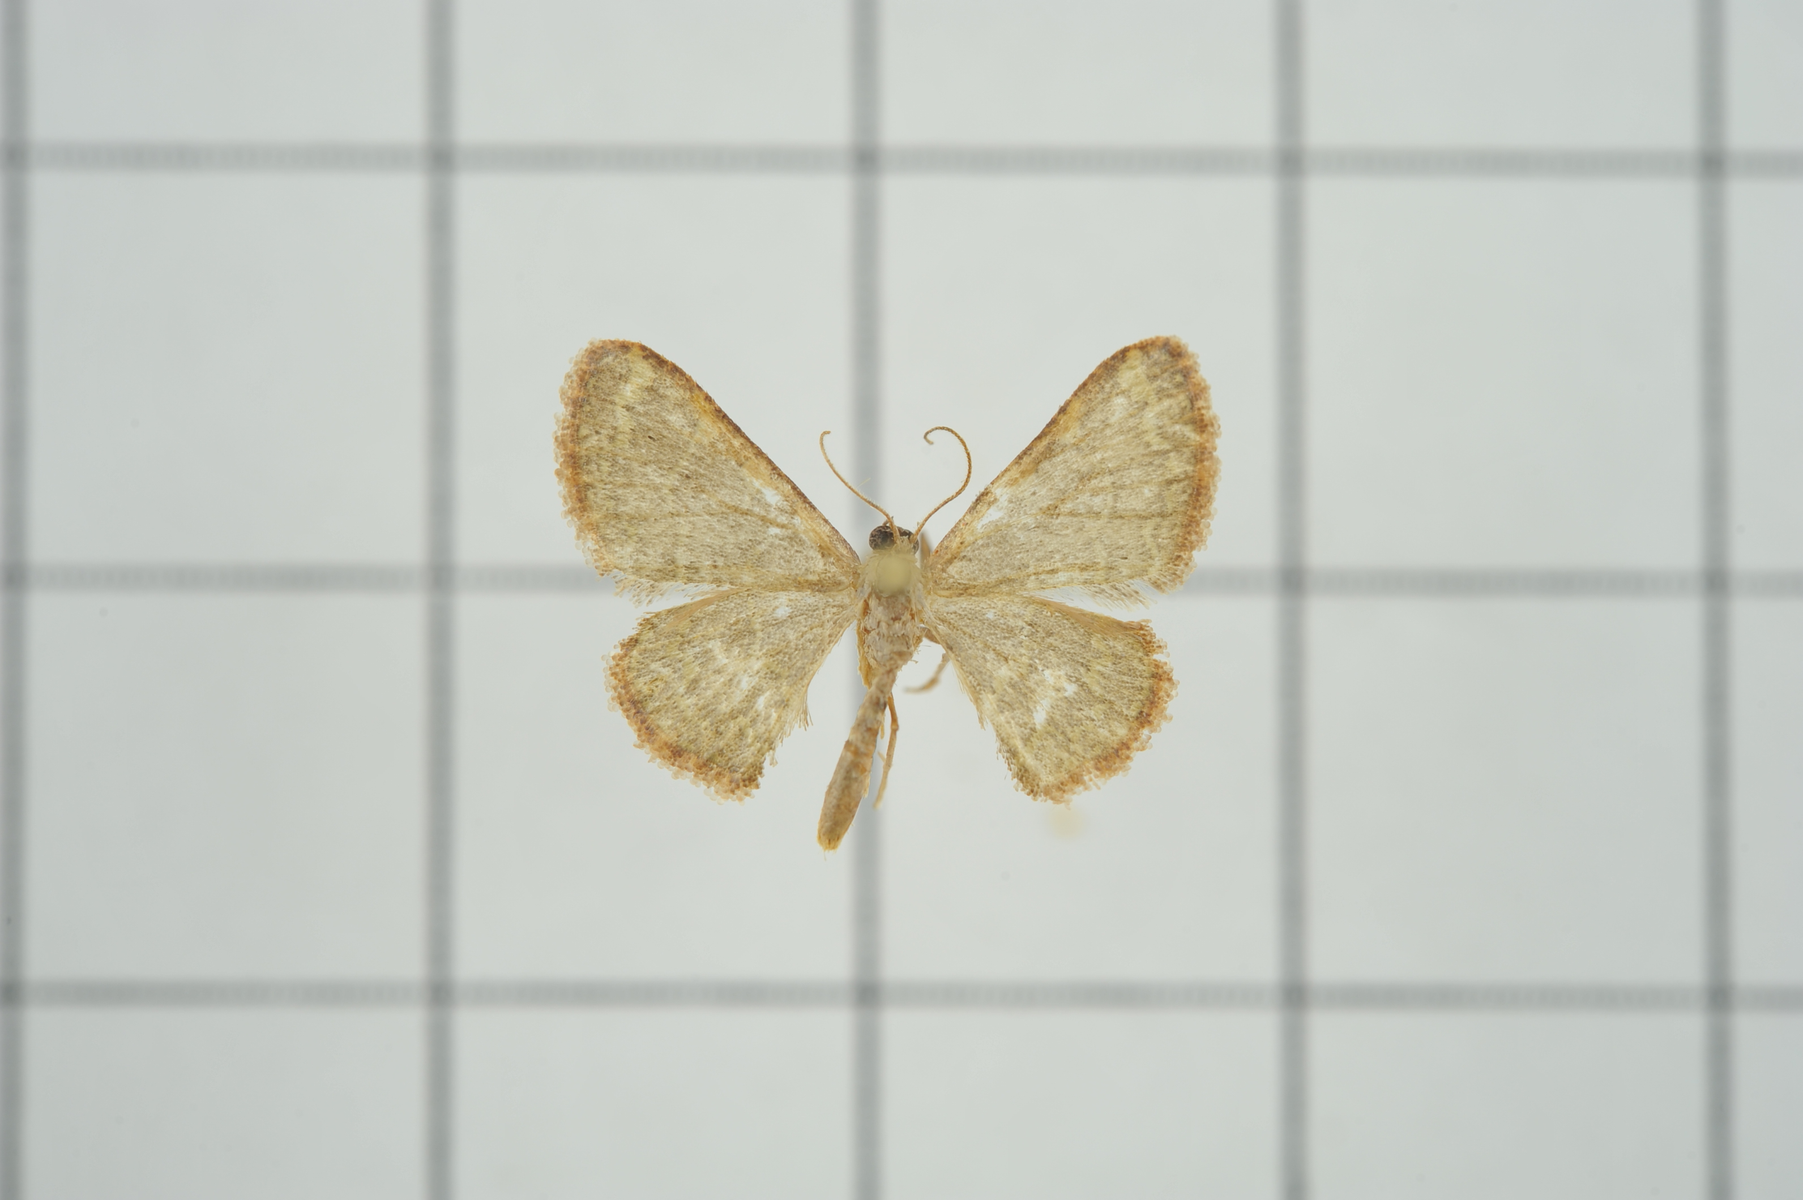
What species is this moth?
Lophophleps purpurea
